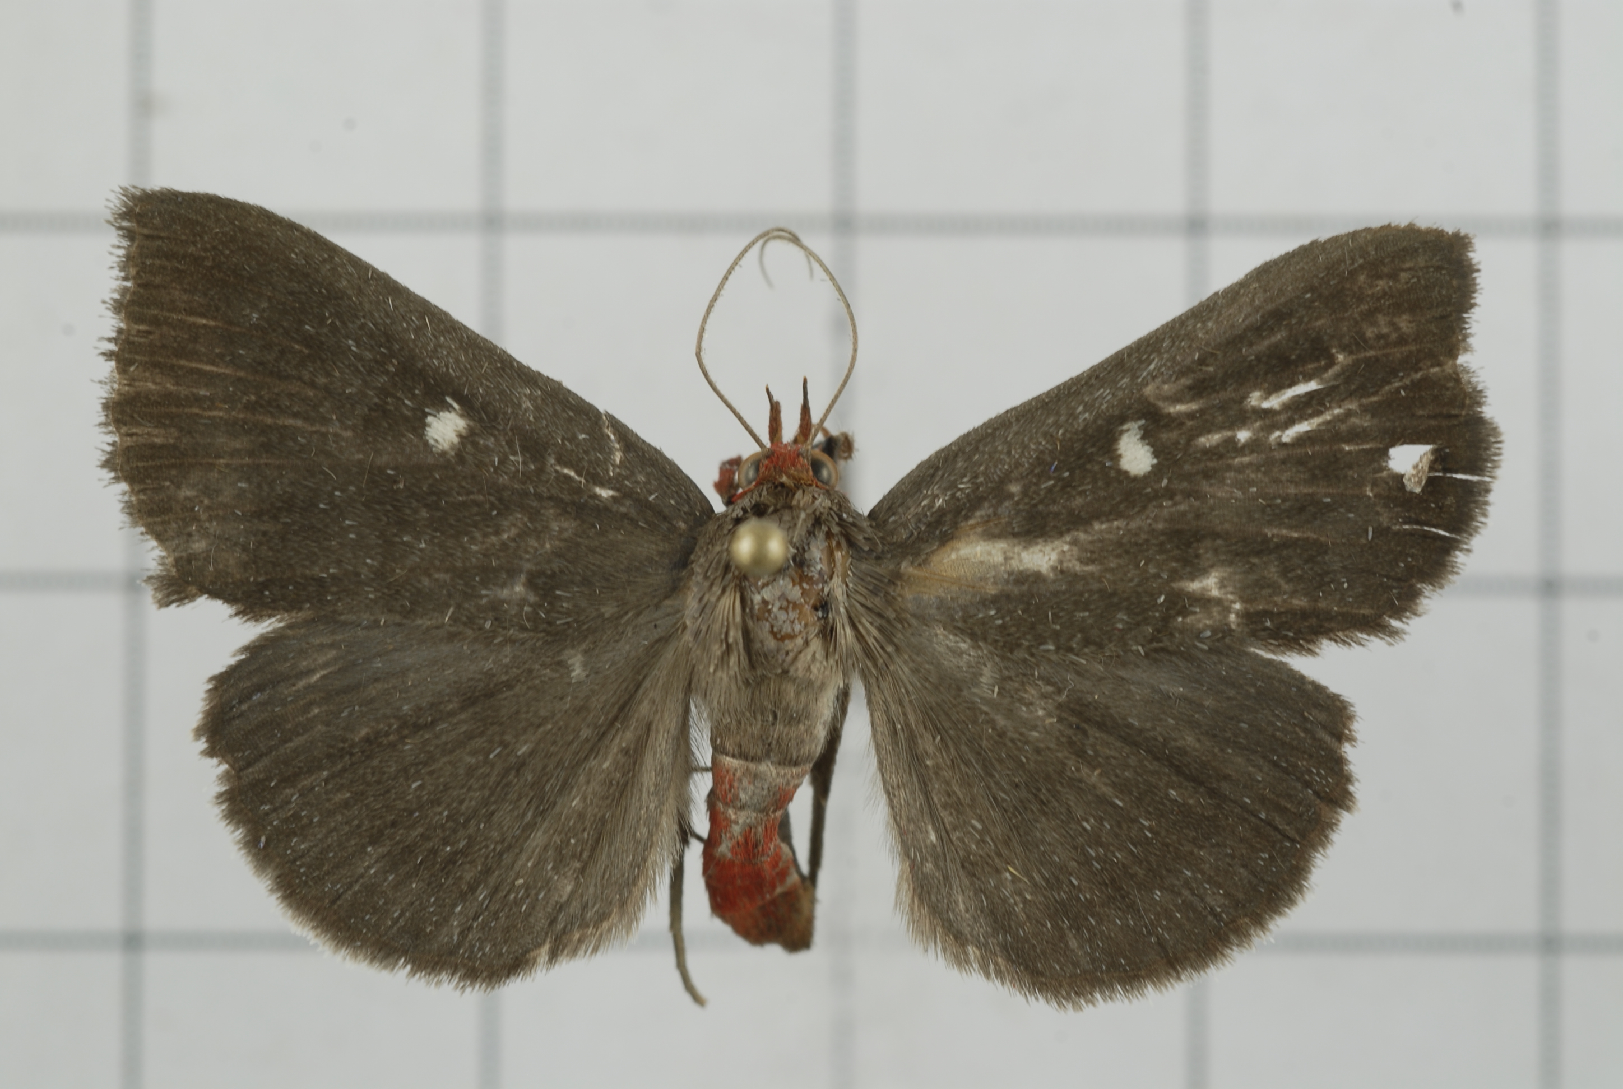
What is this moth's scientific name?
Calesia dasypterus
